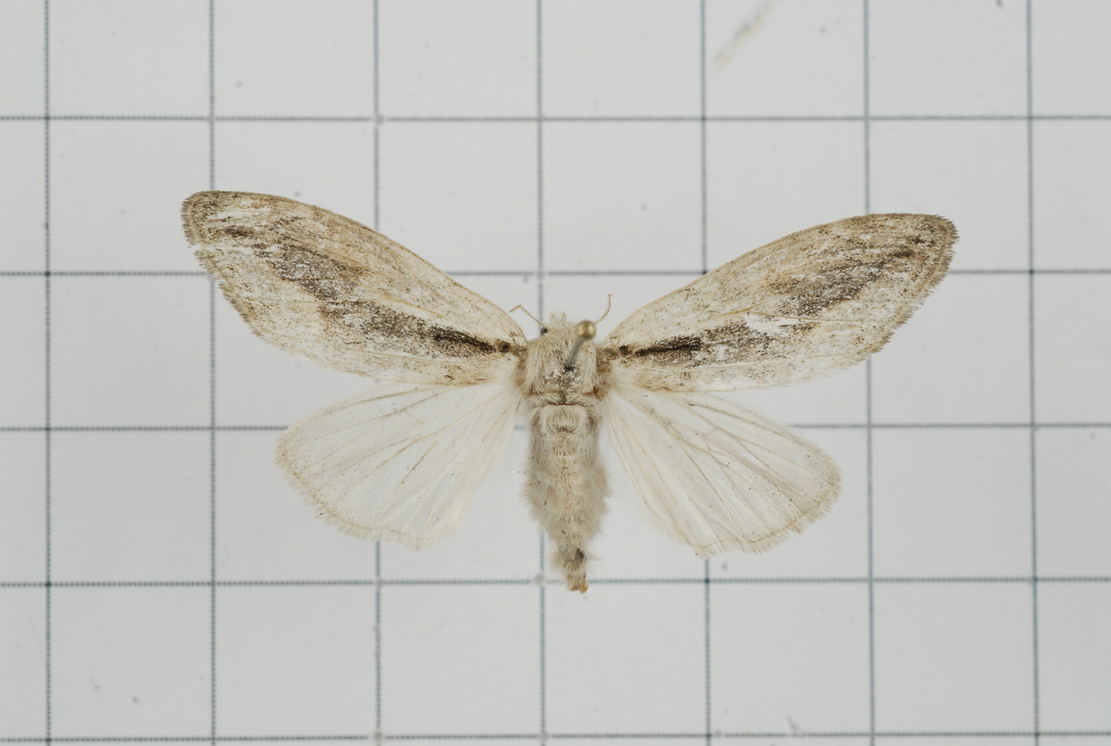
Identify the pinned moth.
Olene dudgeoni
